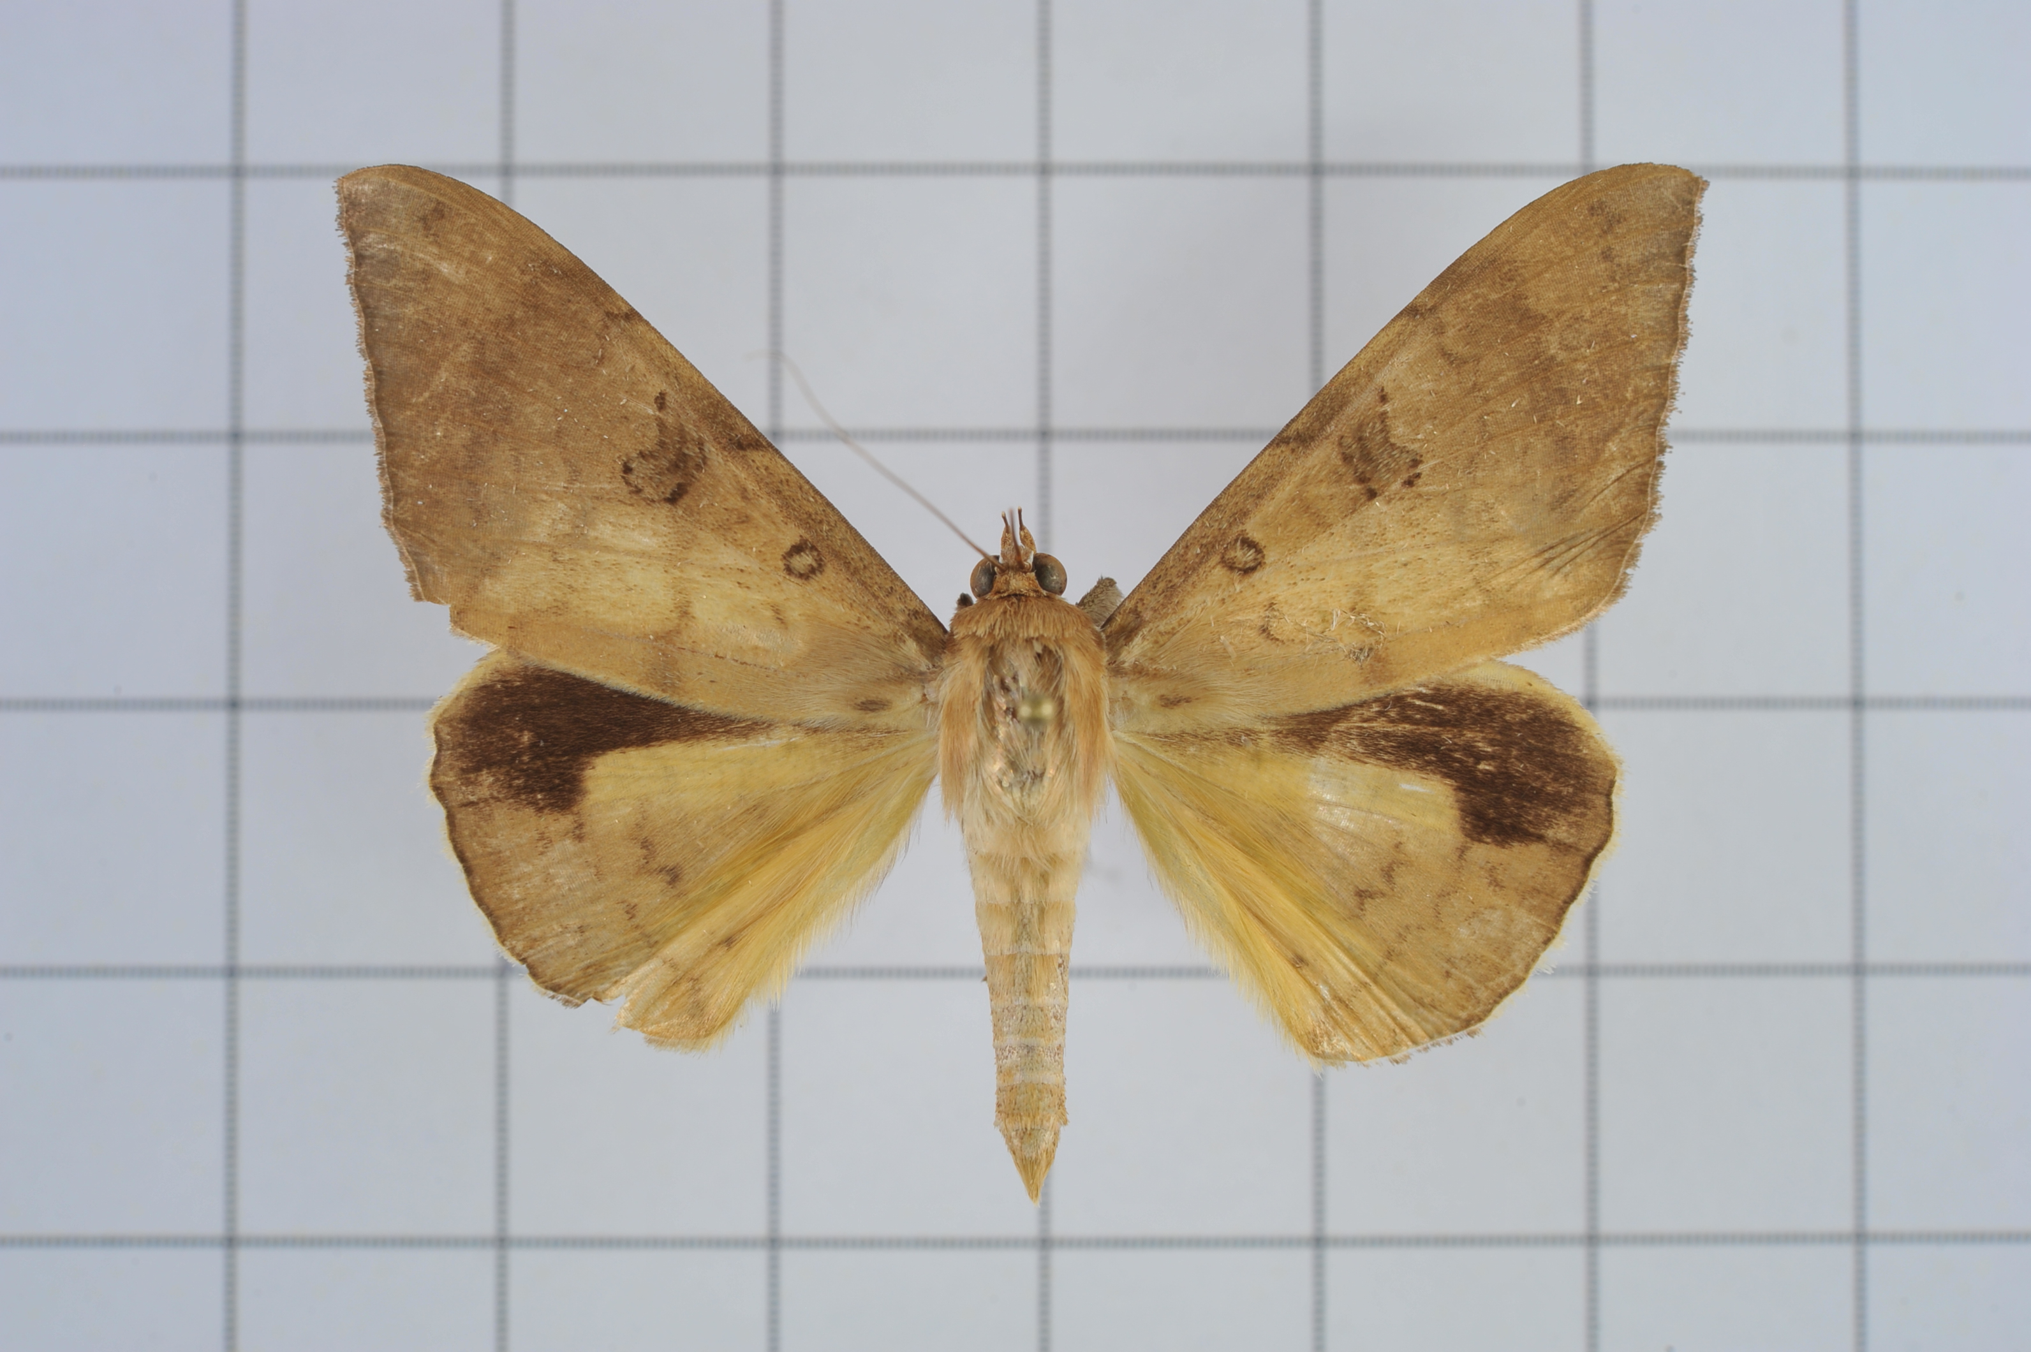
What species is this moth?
Oxyodes scrobiculata
